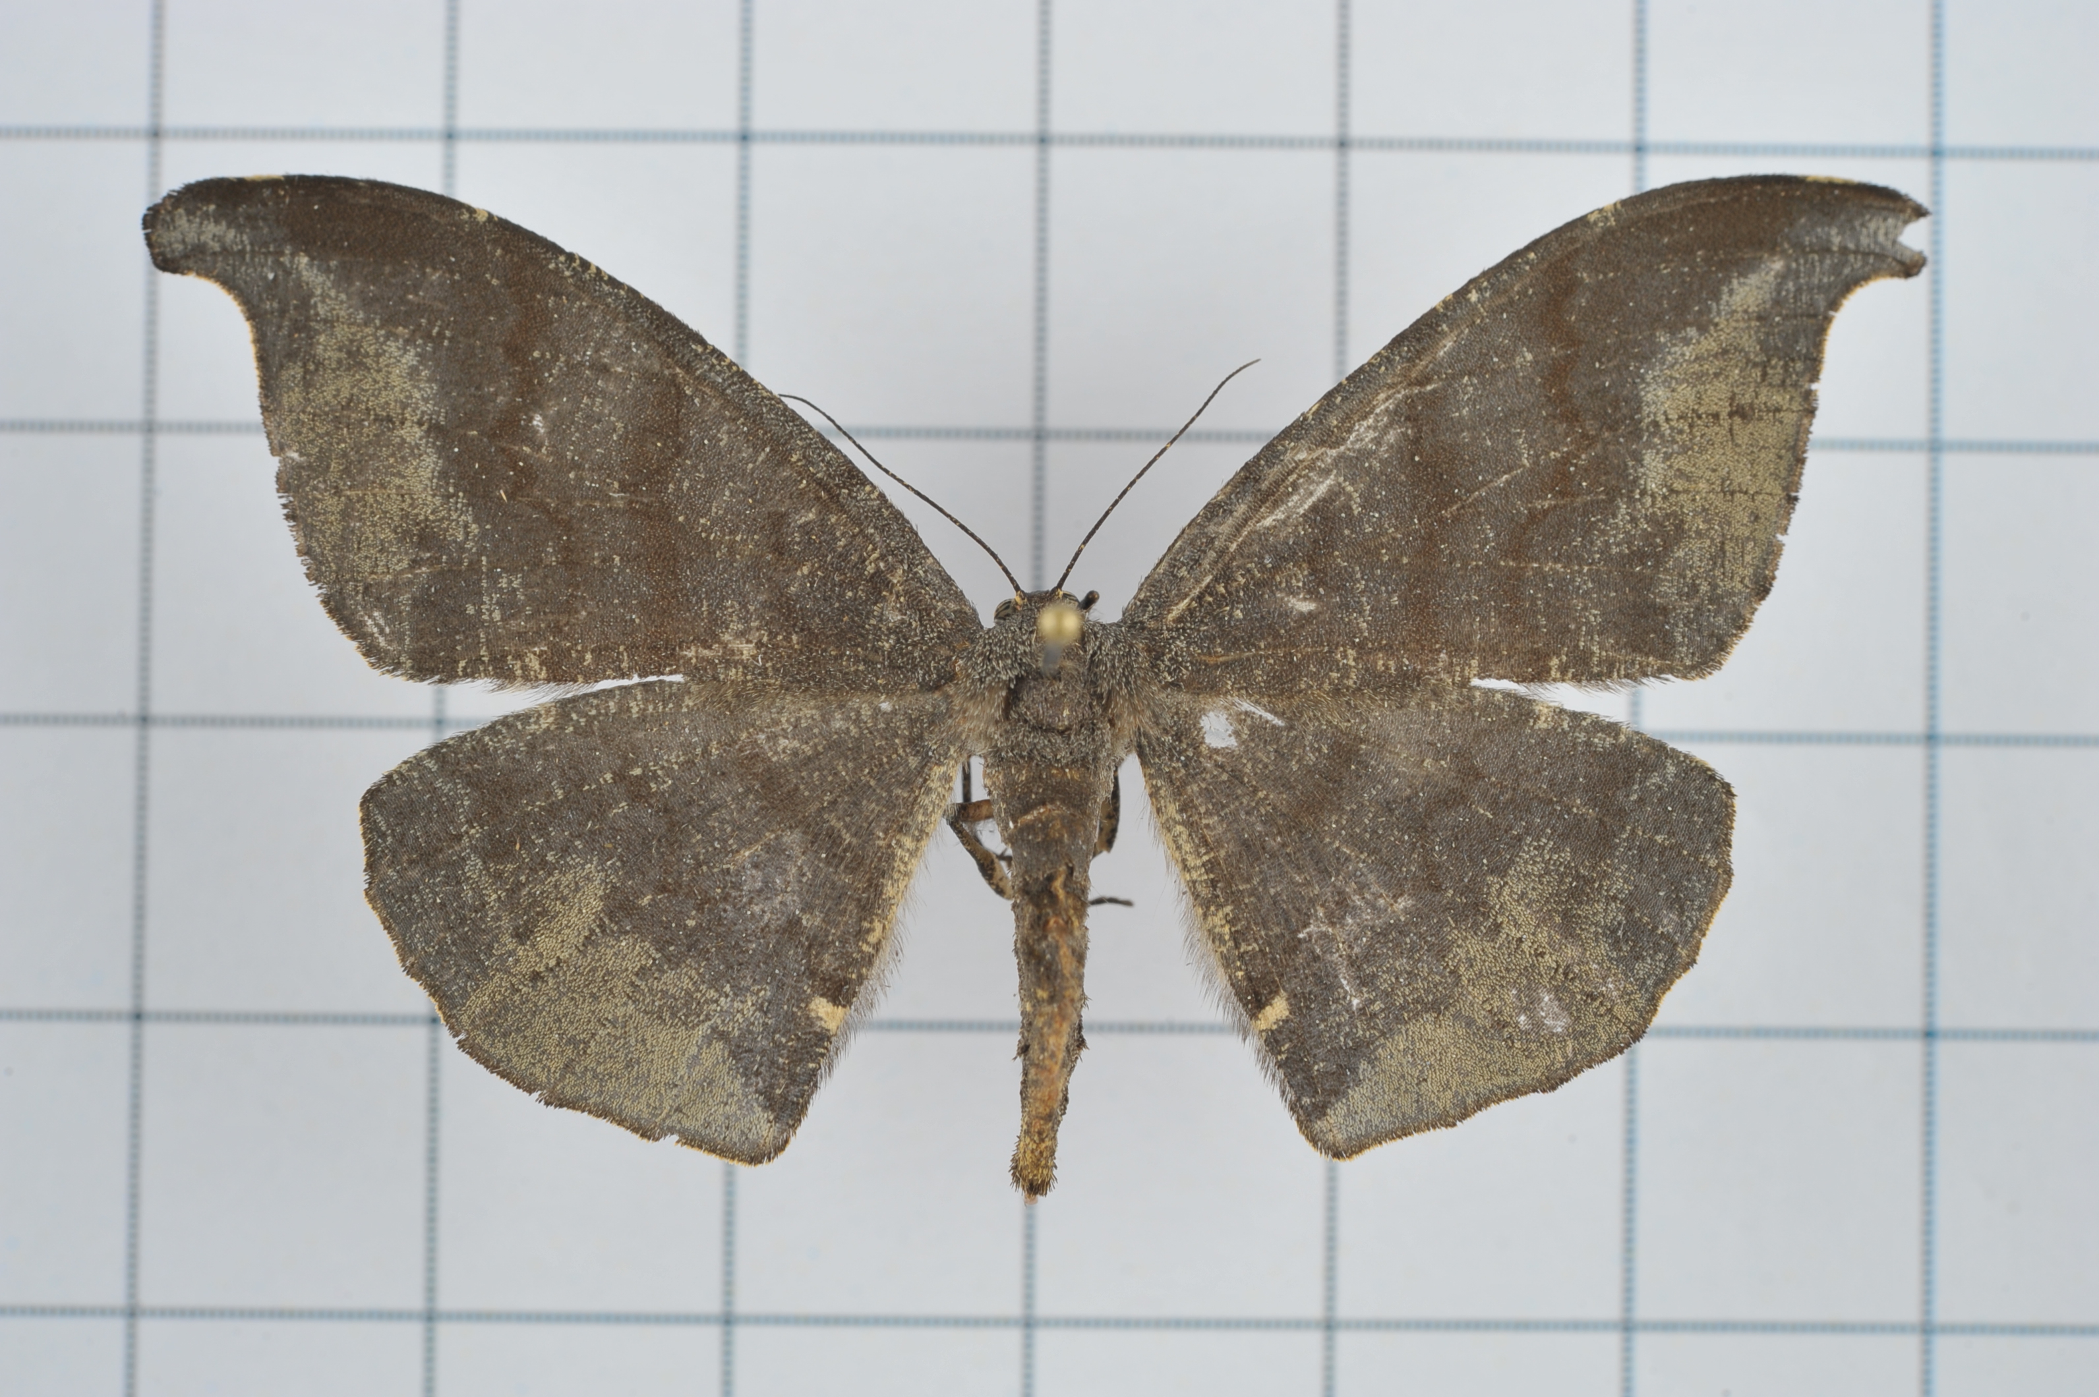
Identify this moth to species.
Hyposidra aquilaria
